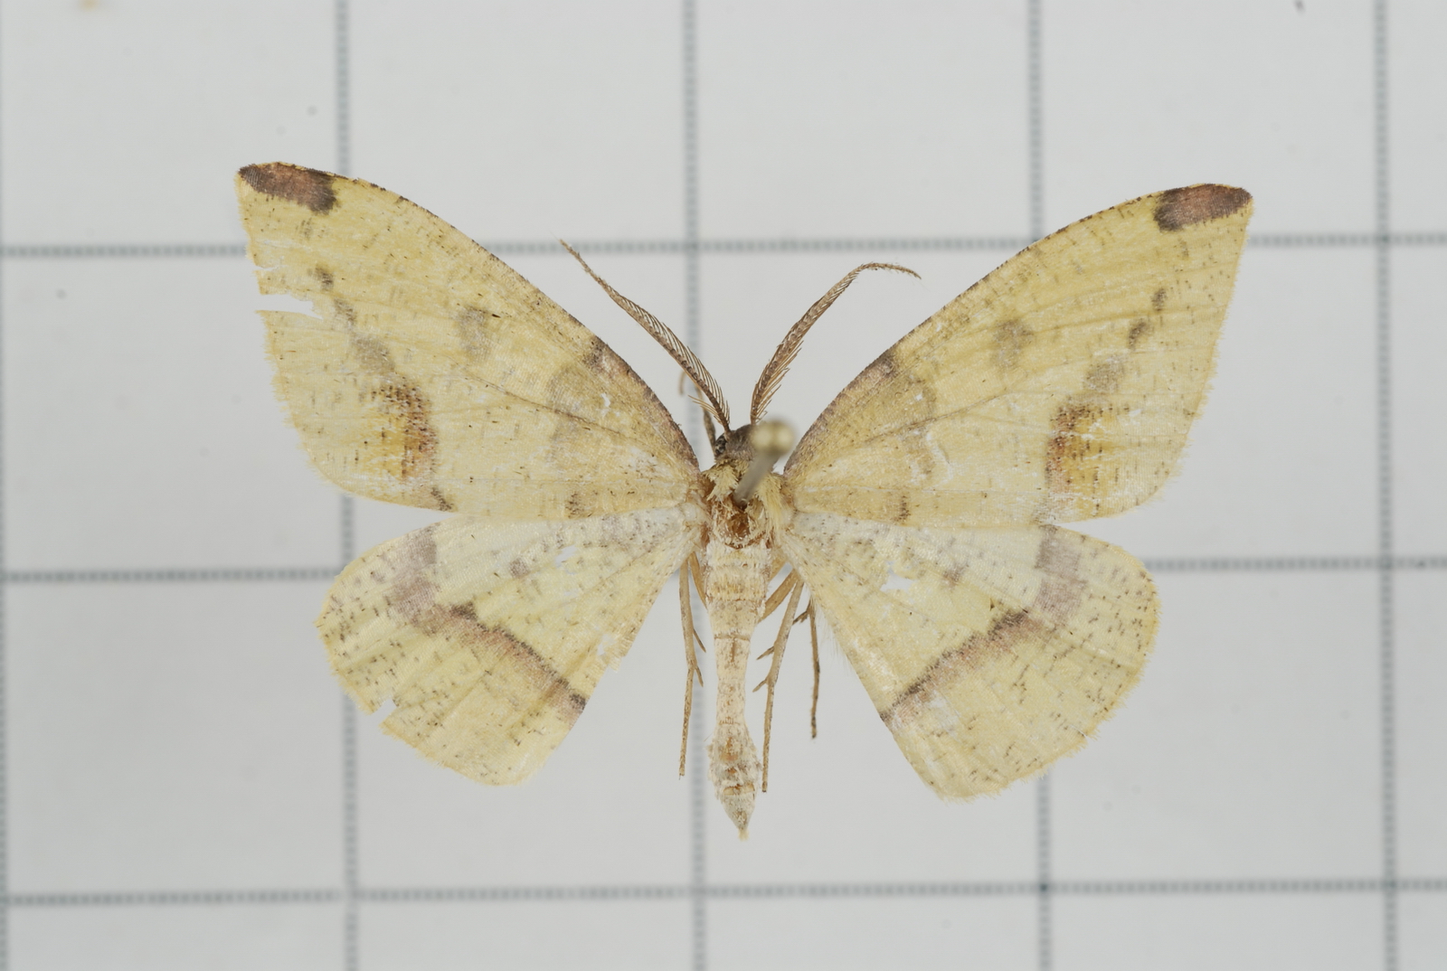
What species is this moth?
Heterolocha satoi
